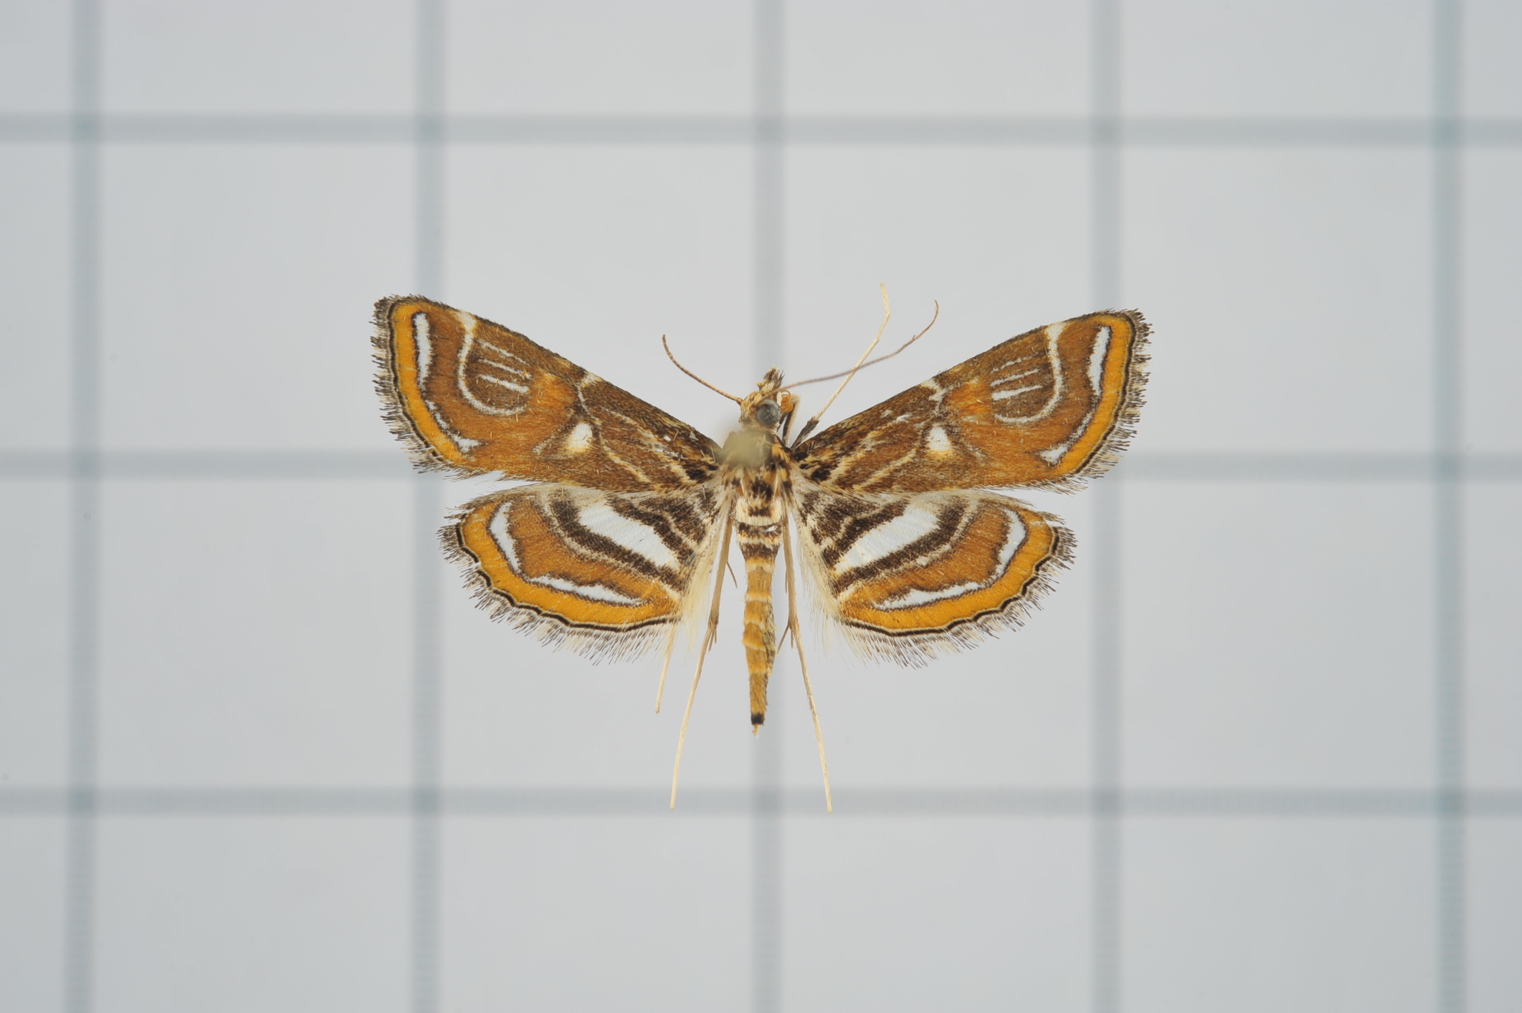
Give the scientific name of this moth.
Paracymoriza cataclystalis
